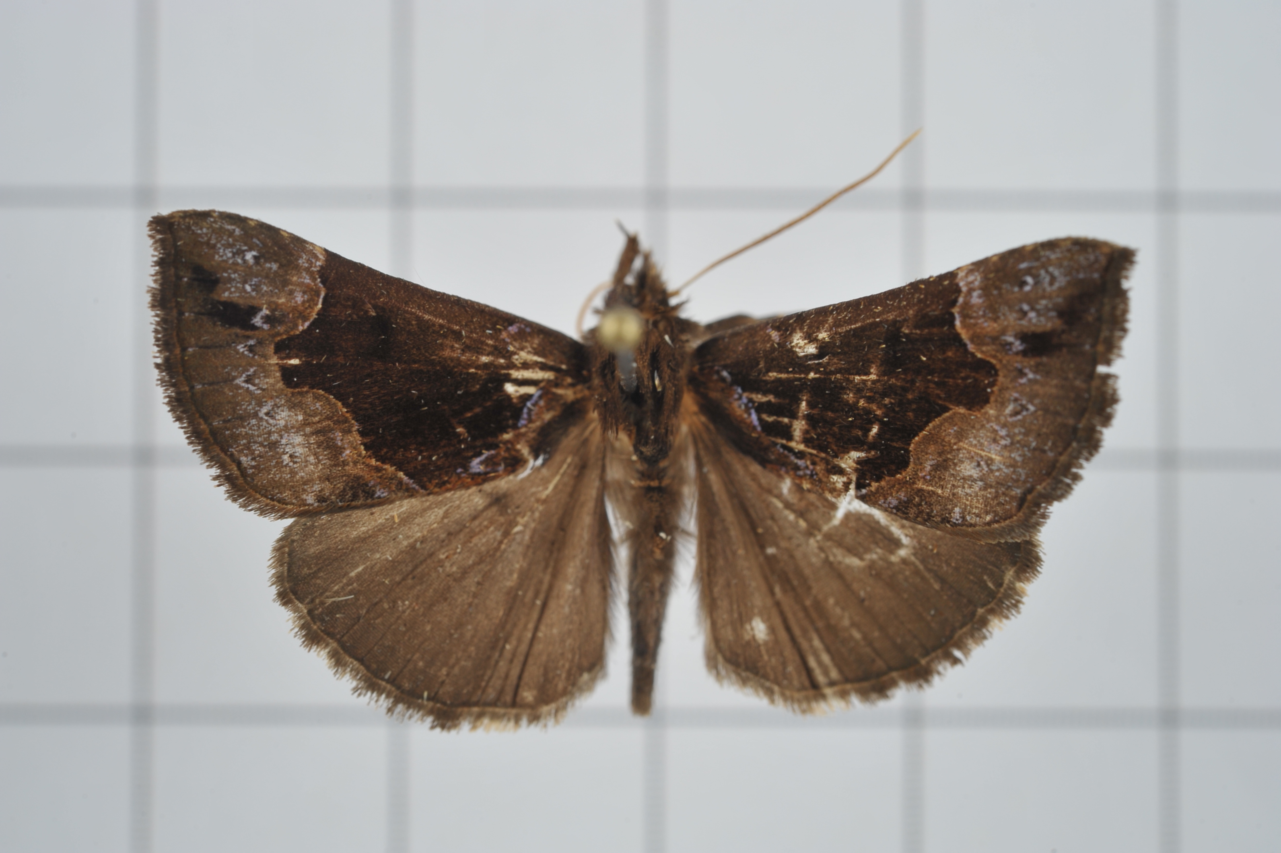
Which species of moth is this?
Hypena cyanea
